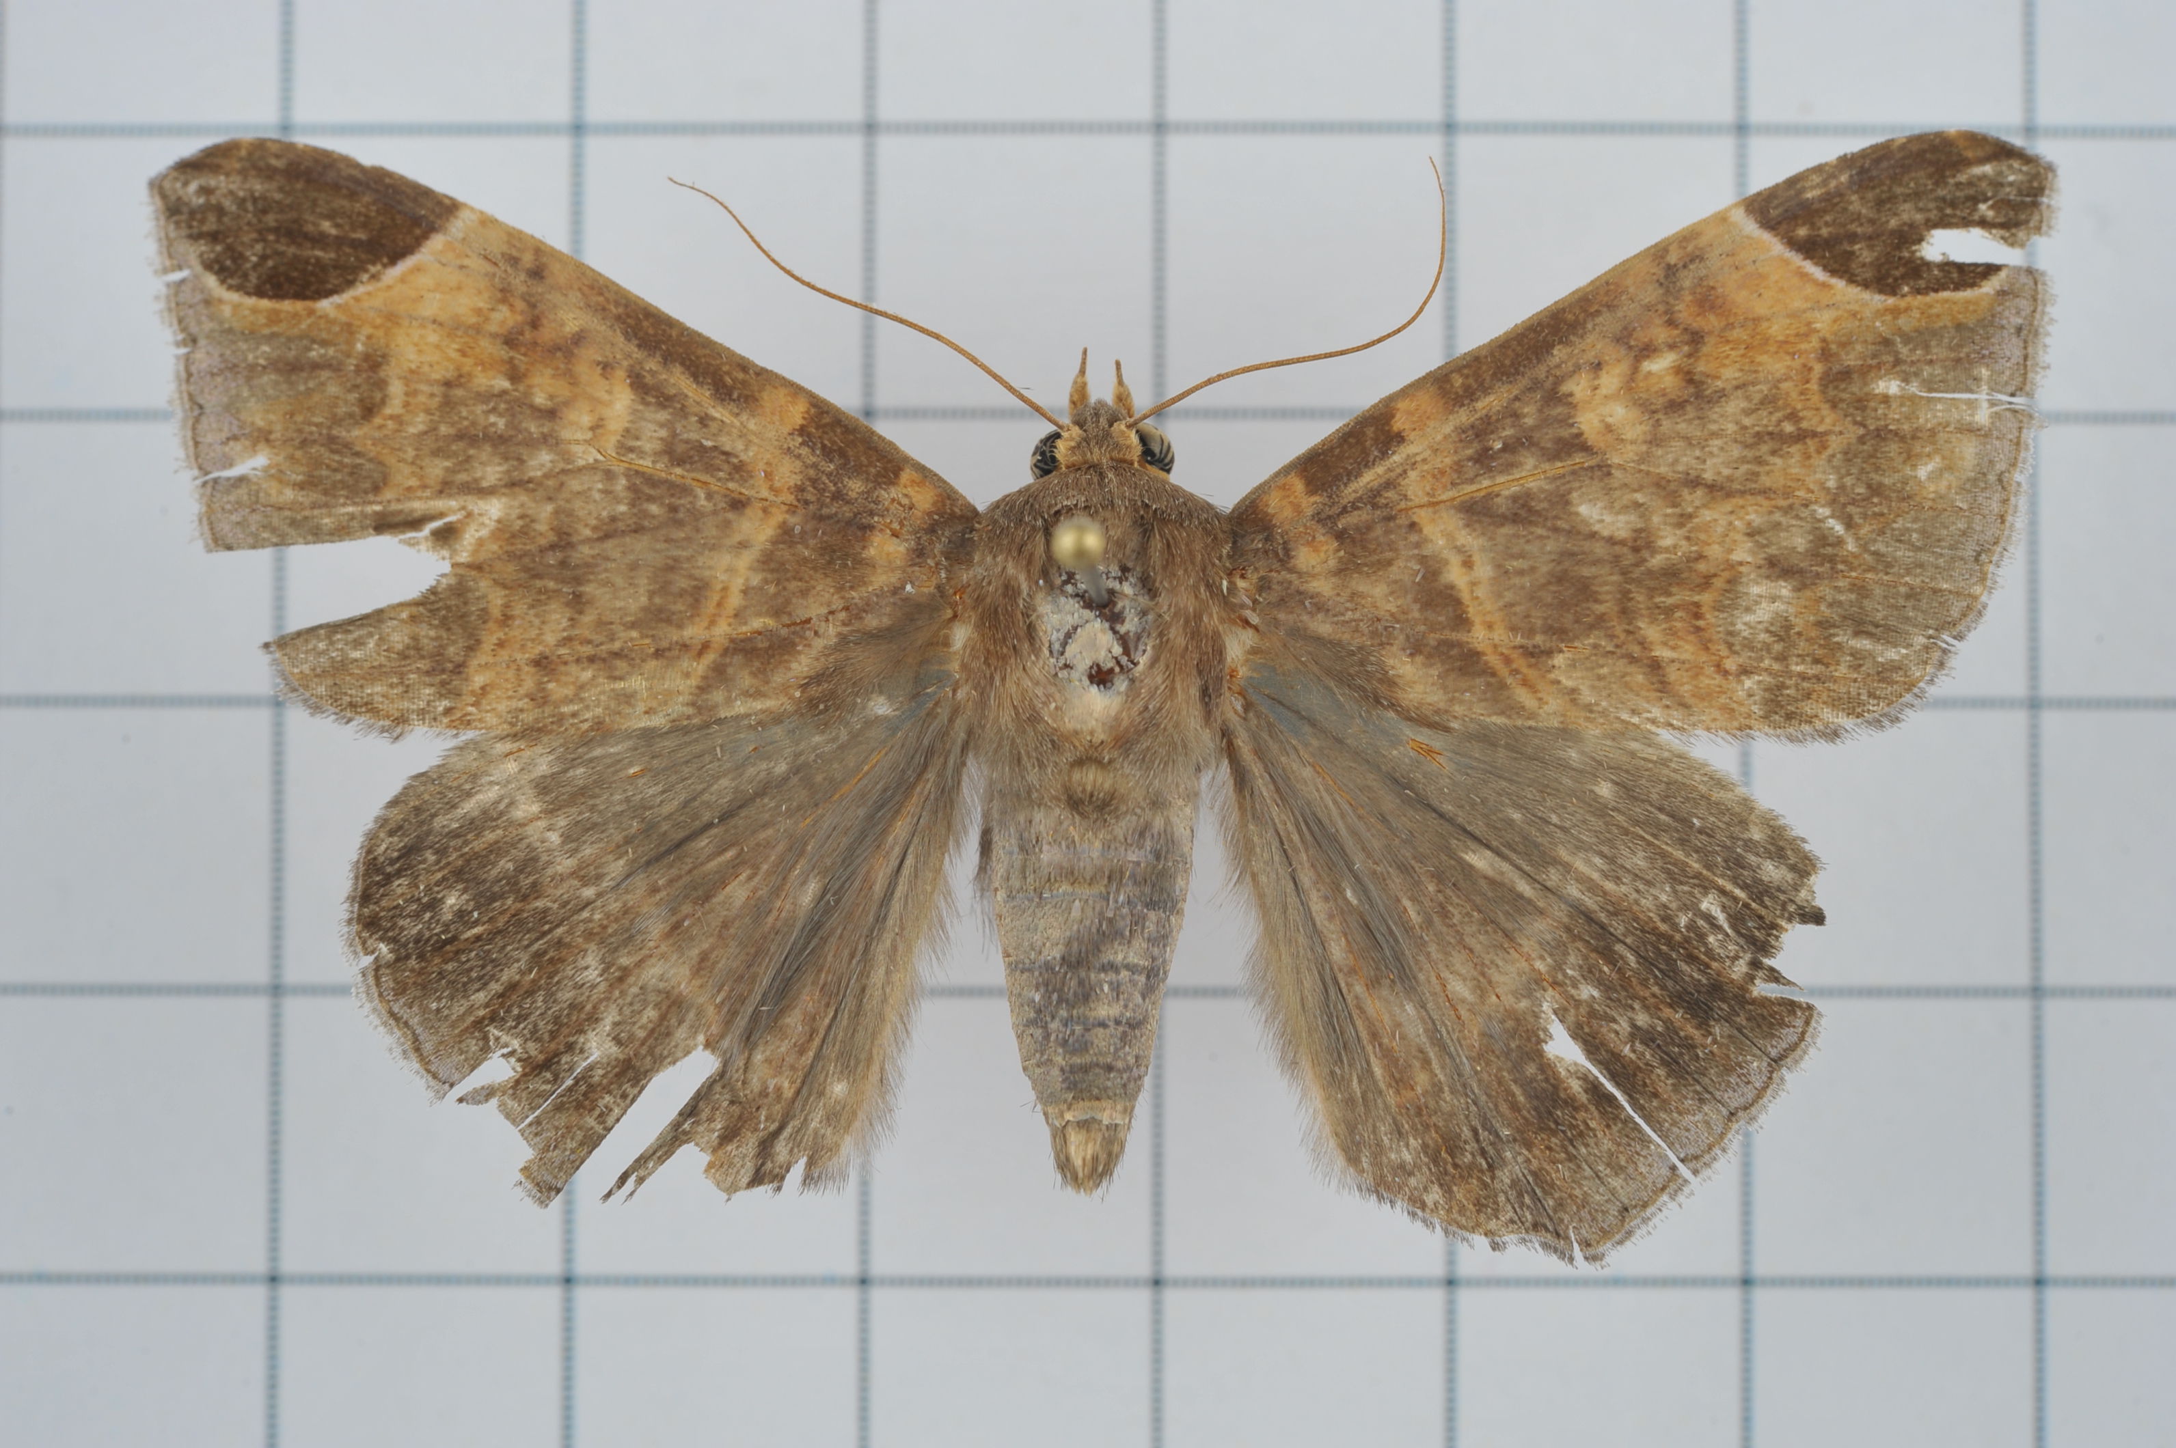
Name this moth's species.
Pindara illibata
